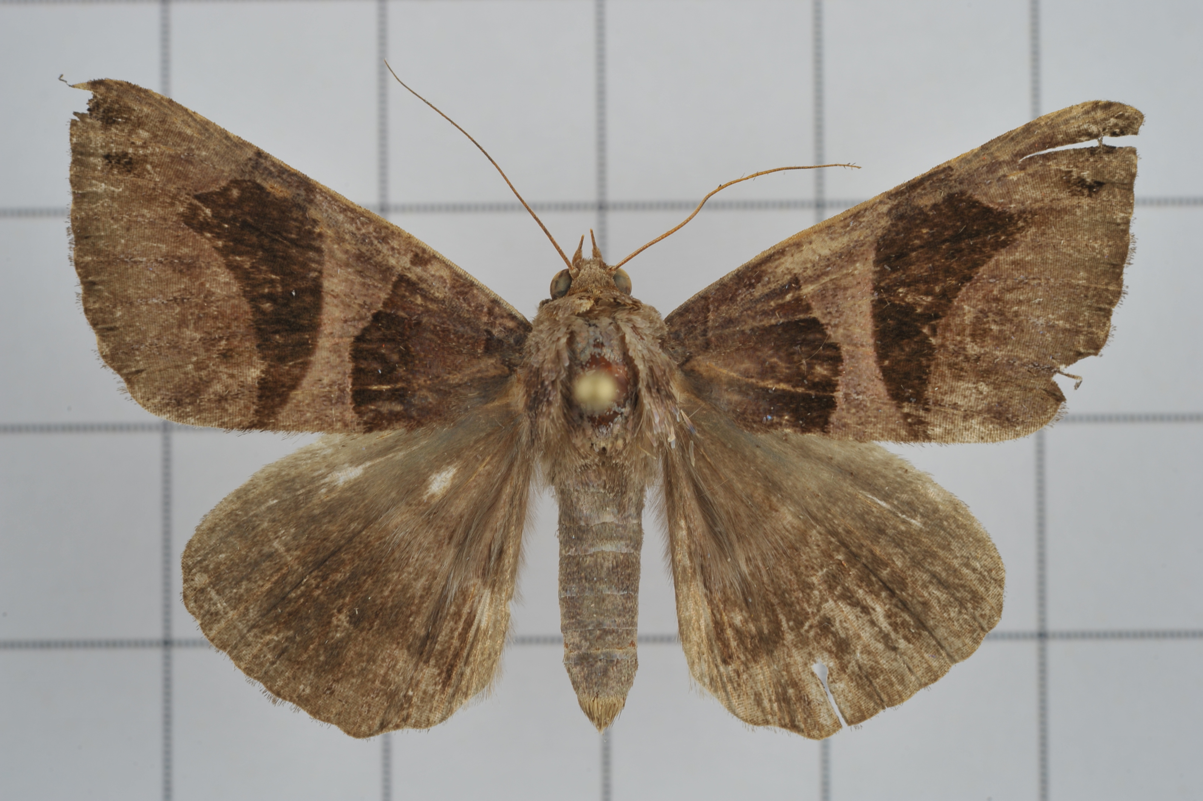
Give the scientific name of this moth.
Bastilla arcuata
